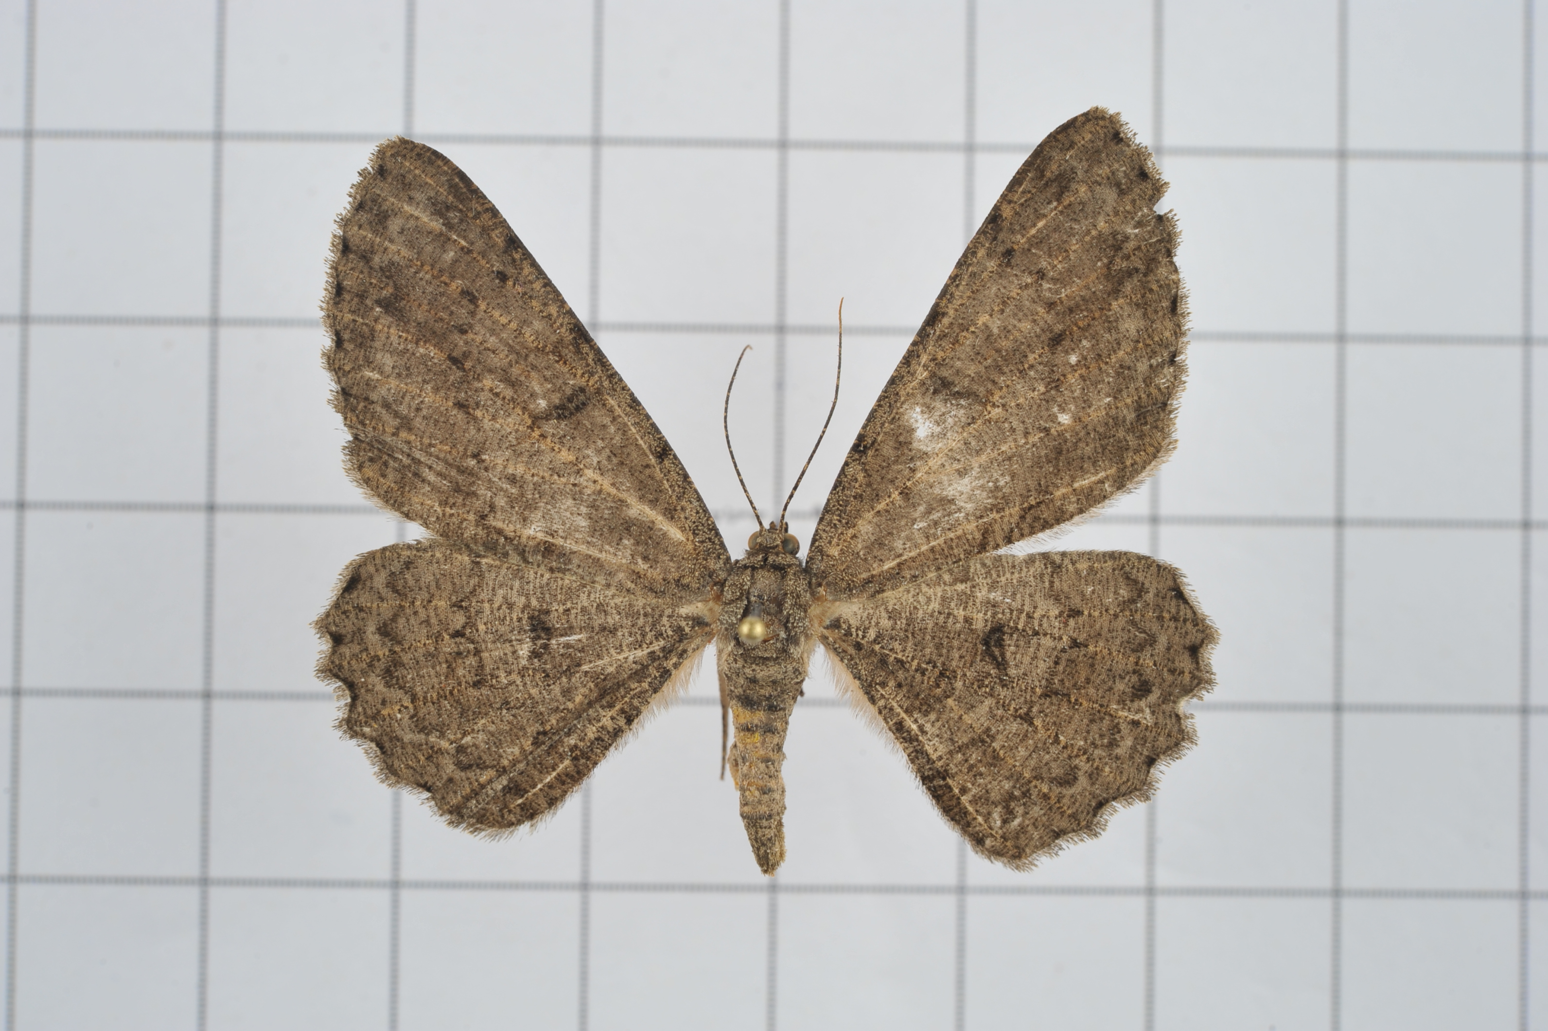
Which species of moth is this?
Hypomecis punctinalis glos
